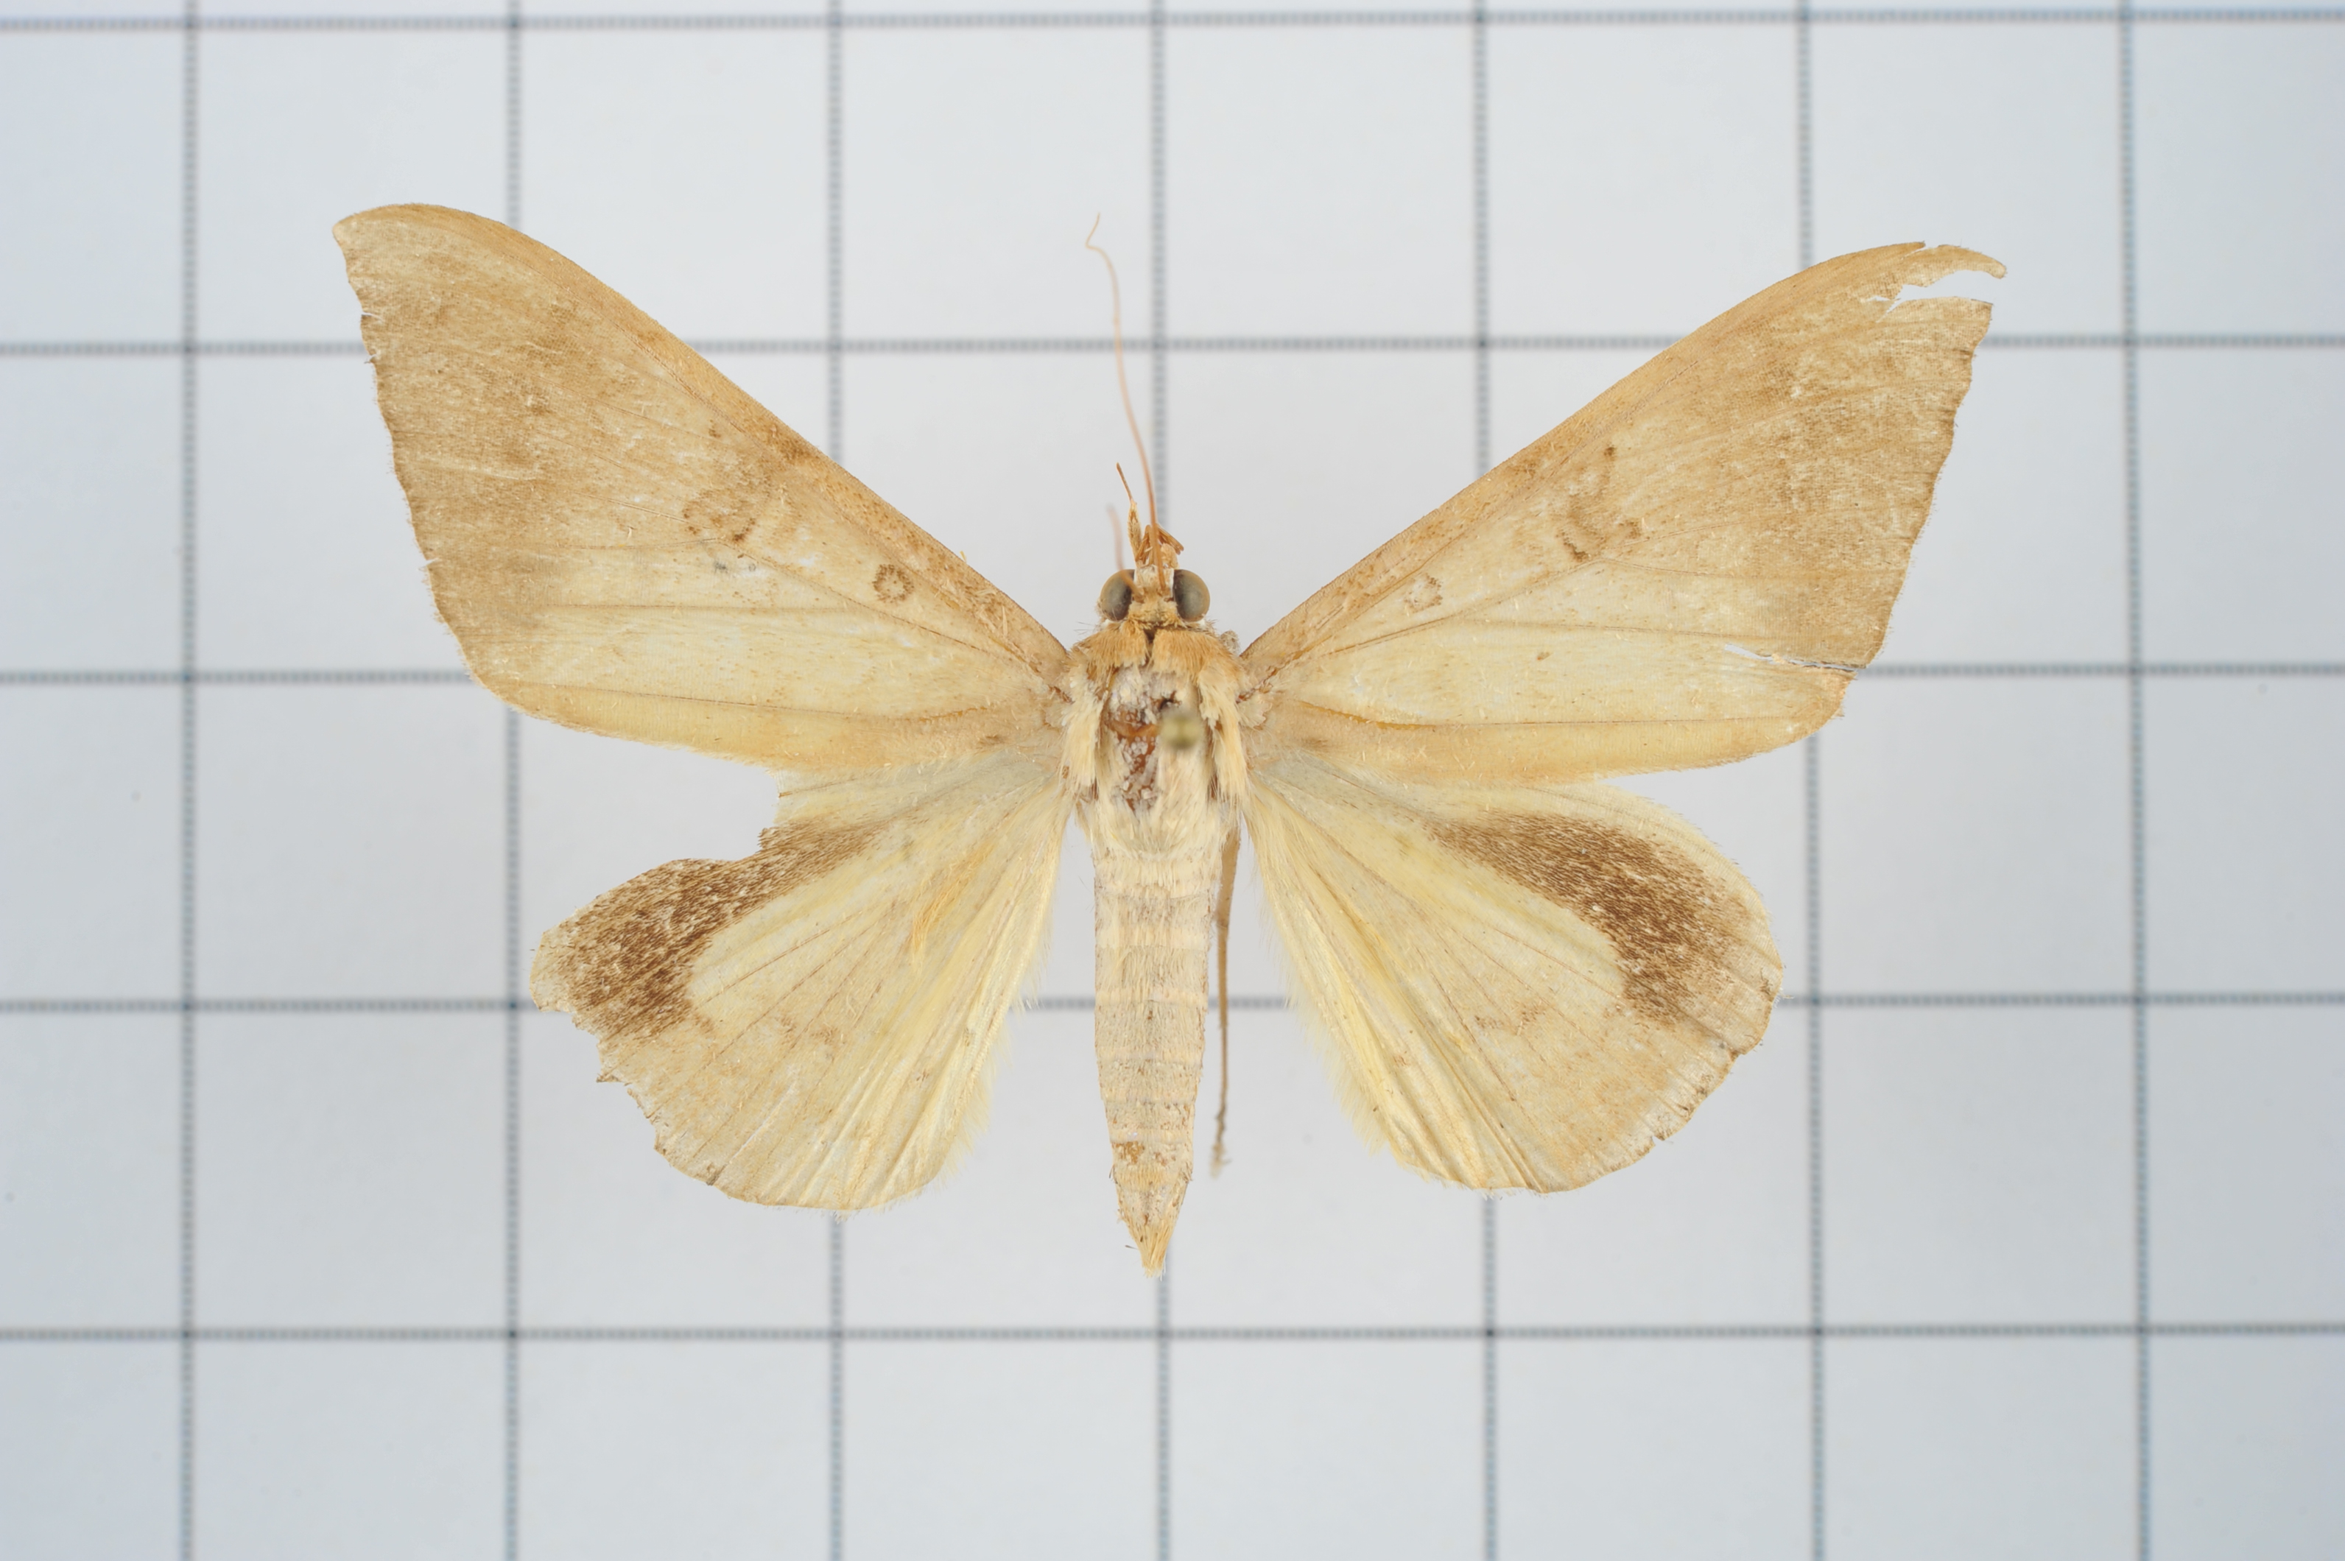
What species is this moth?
Oxyodes scrobiculata
